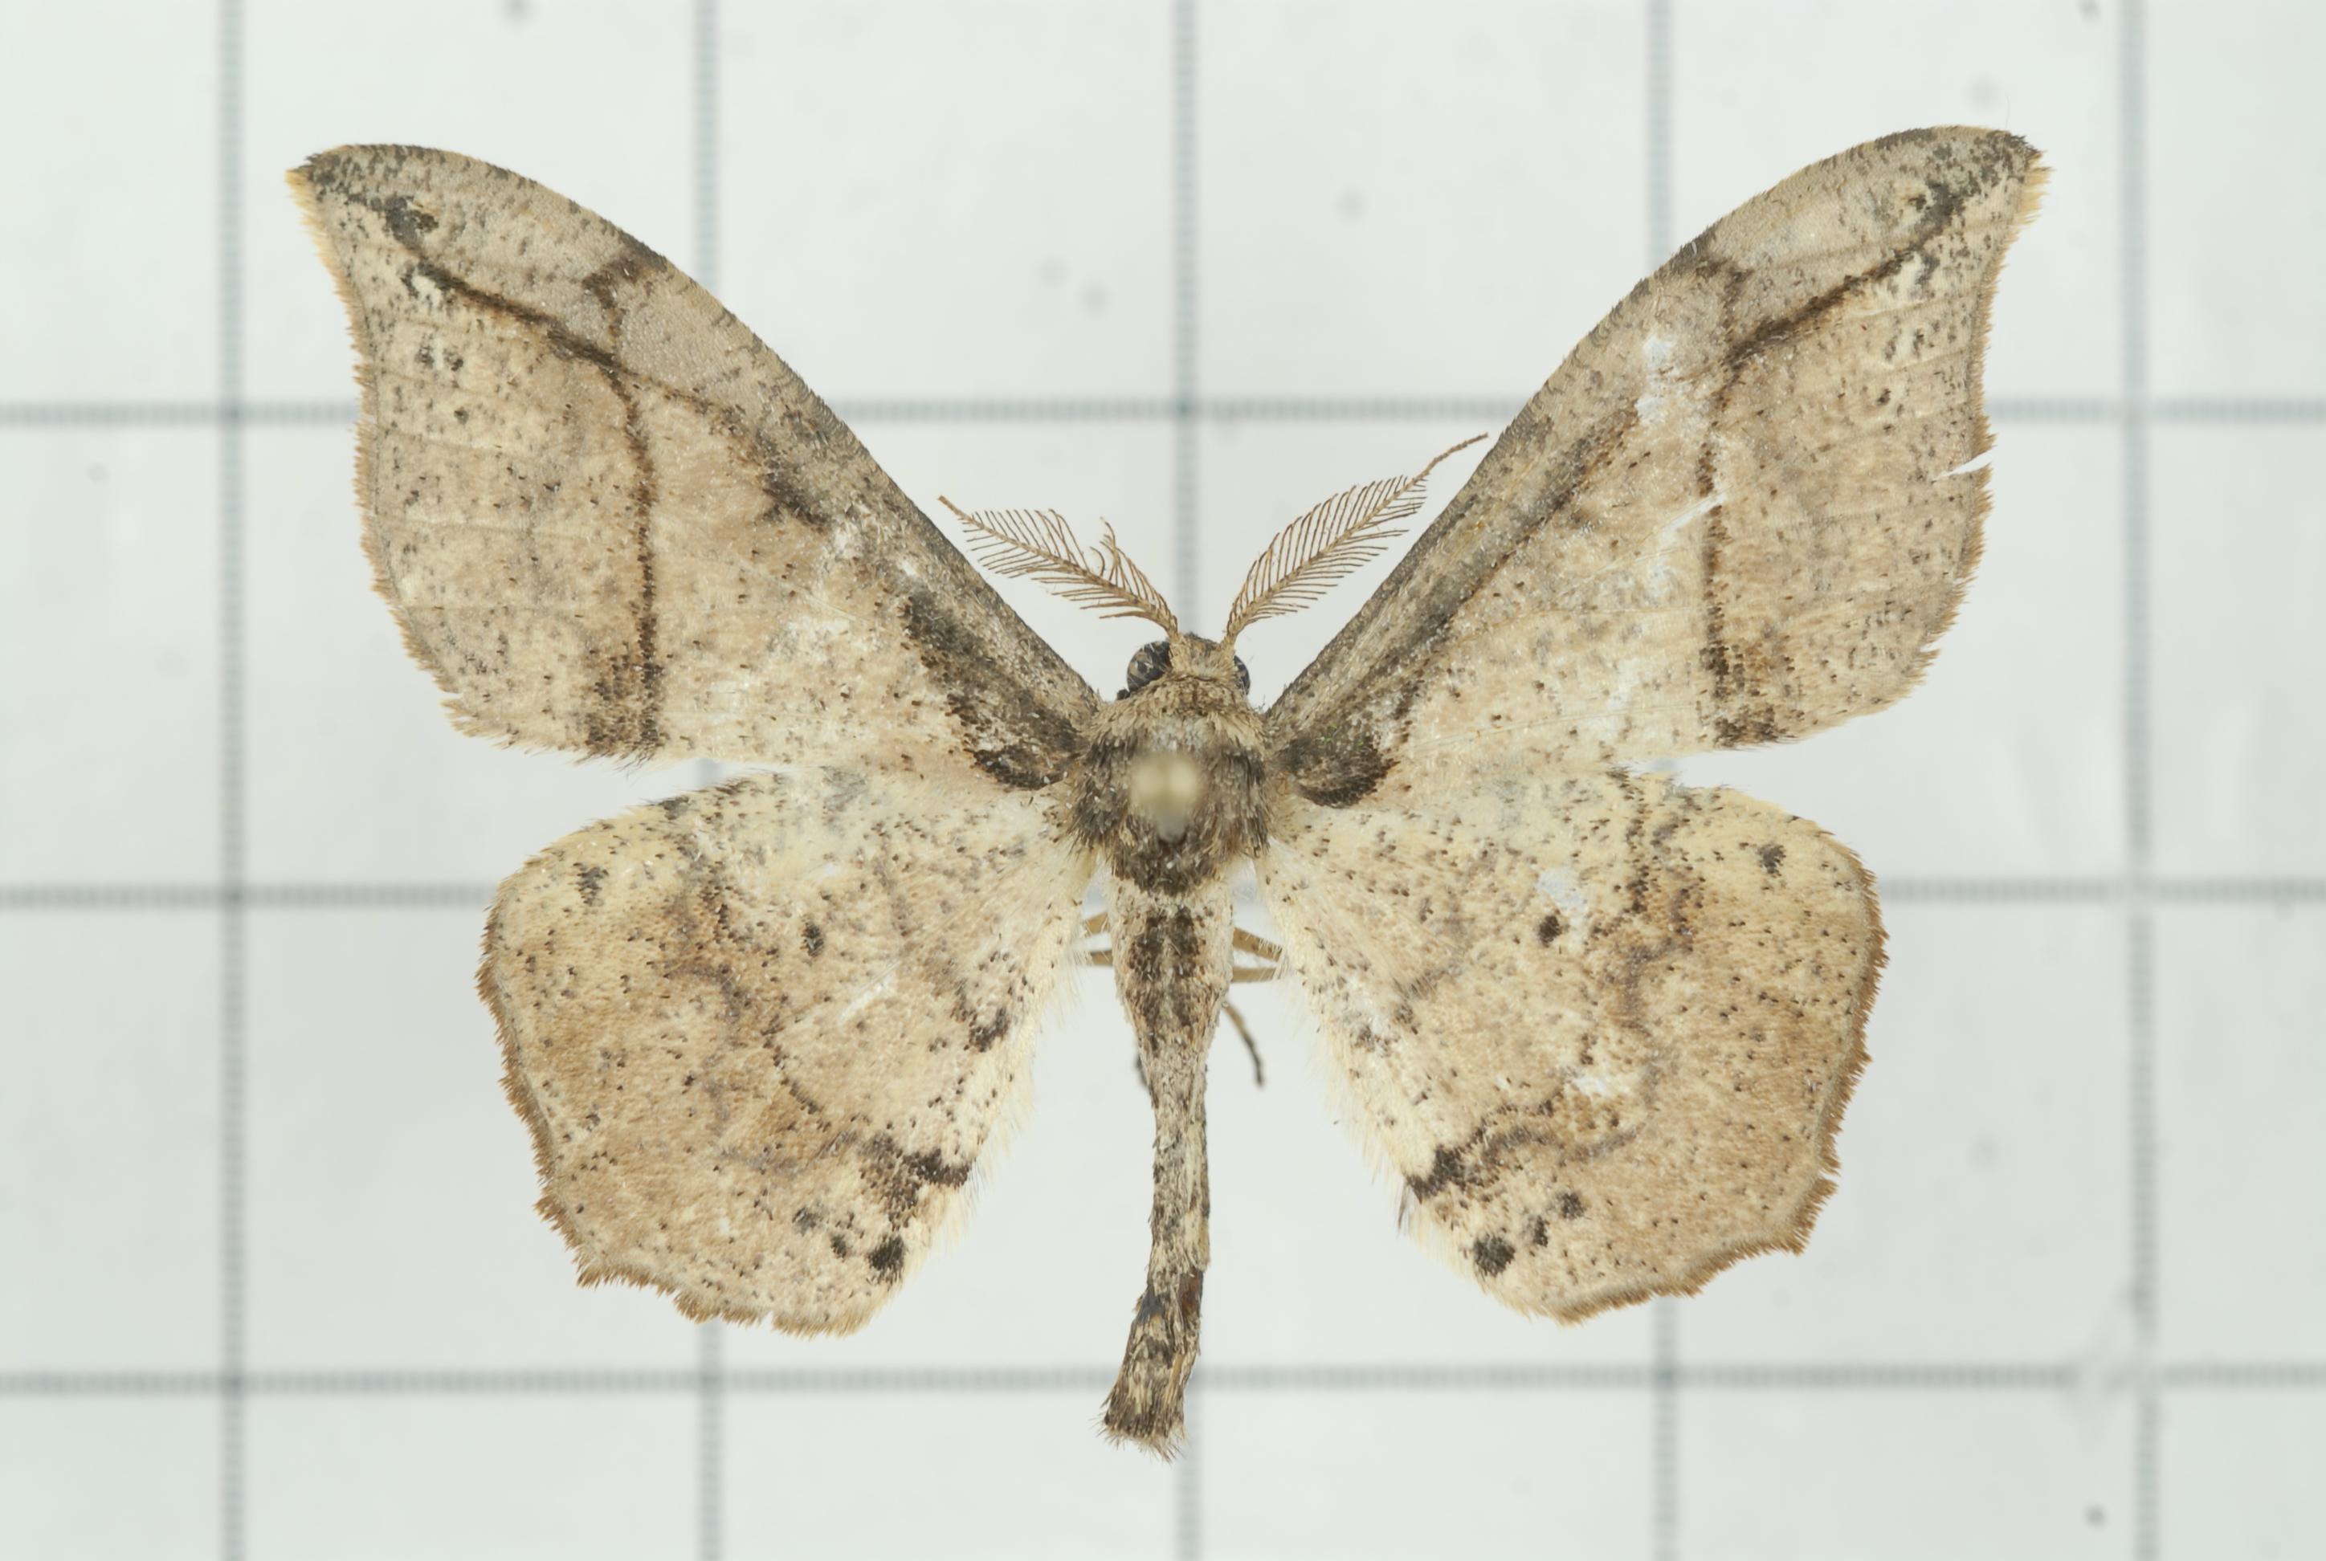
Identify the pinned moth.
Hyposidra infixaria
